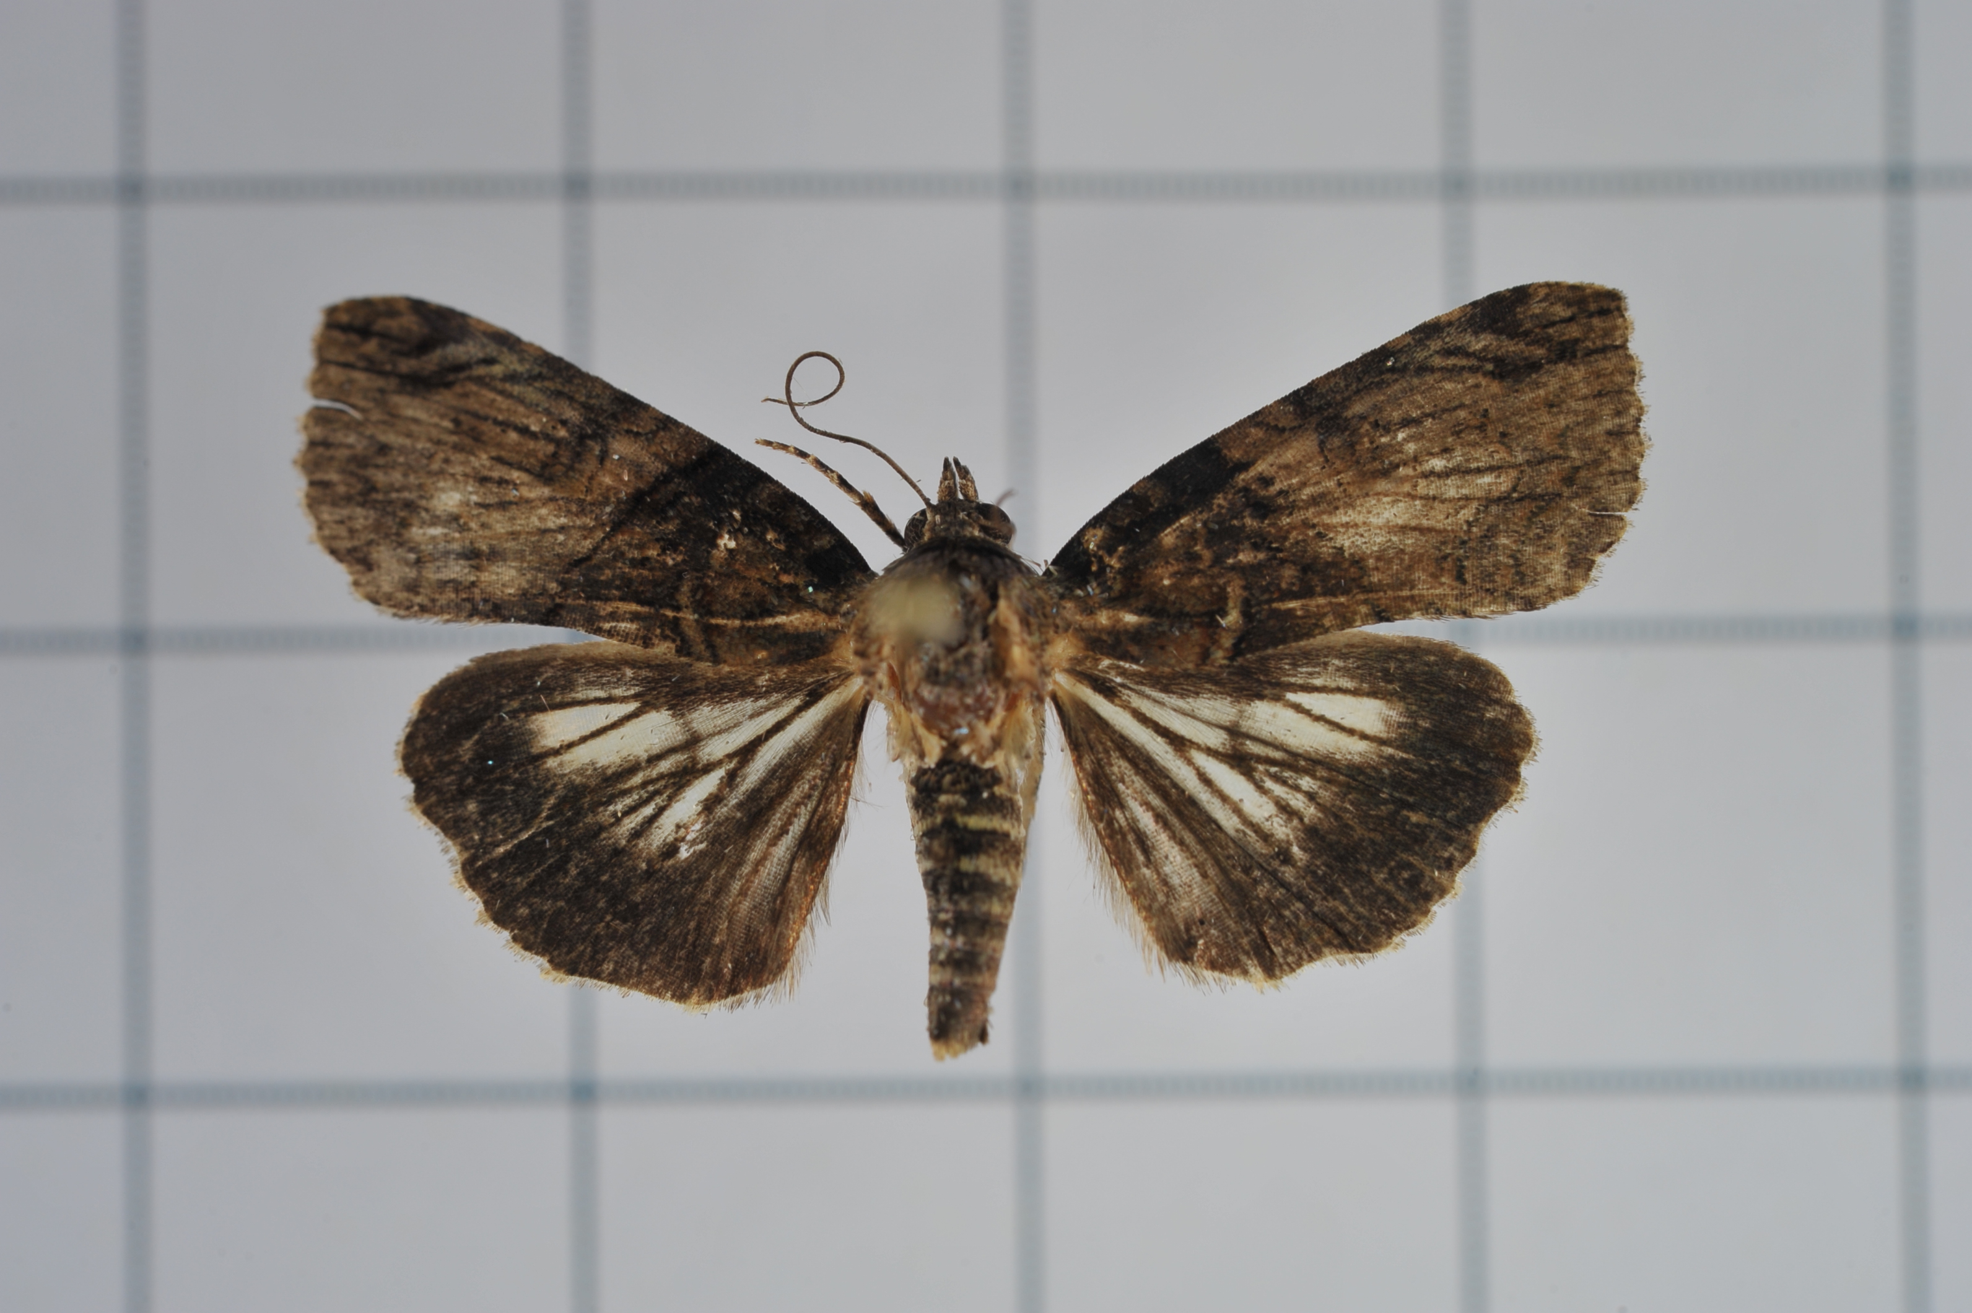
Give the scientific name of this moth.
Lophoptera phaeobasis
